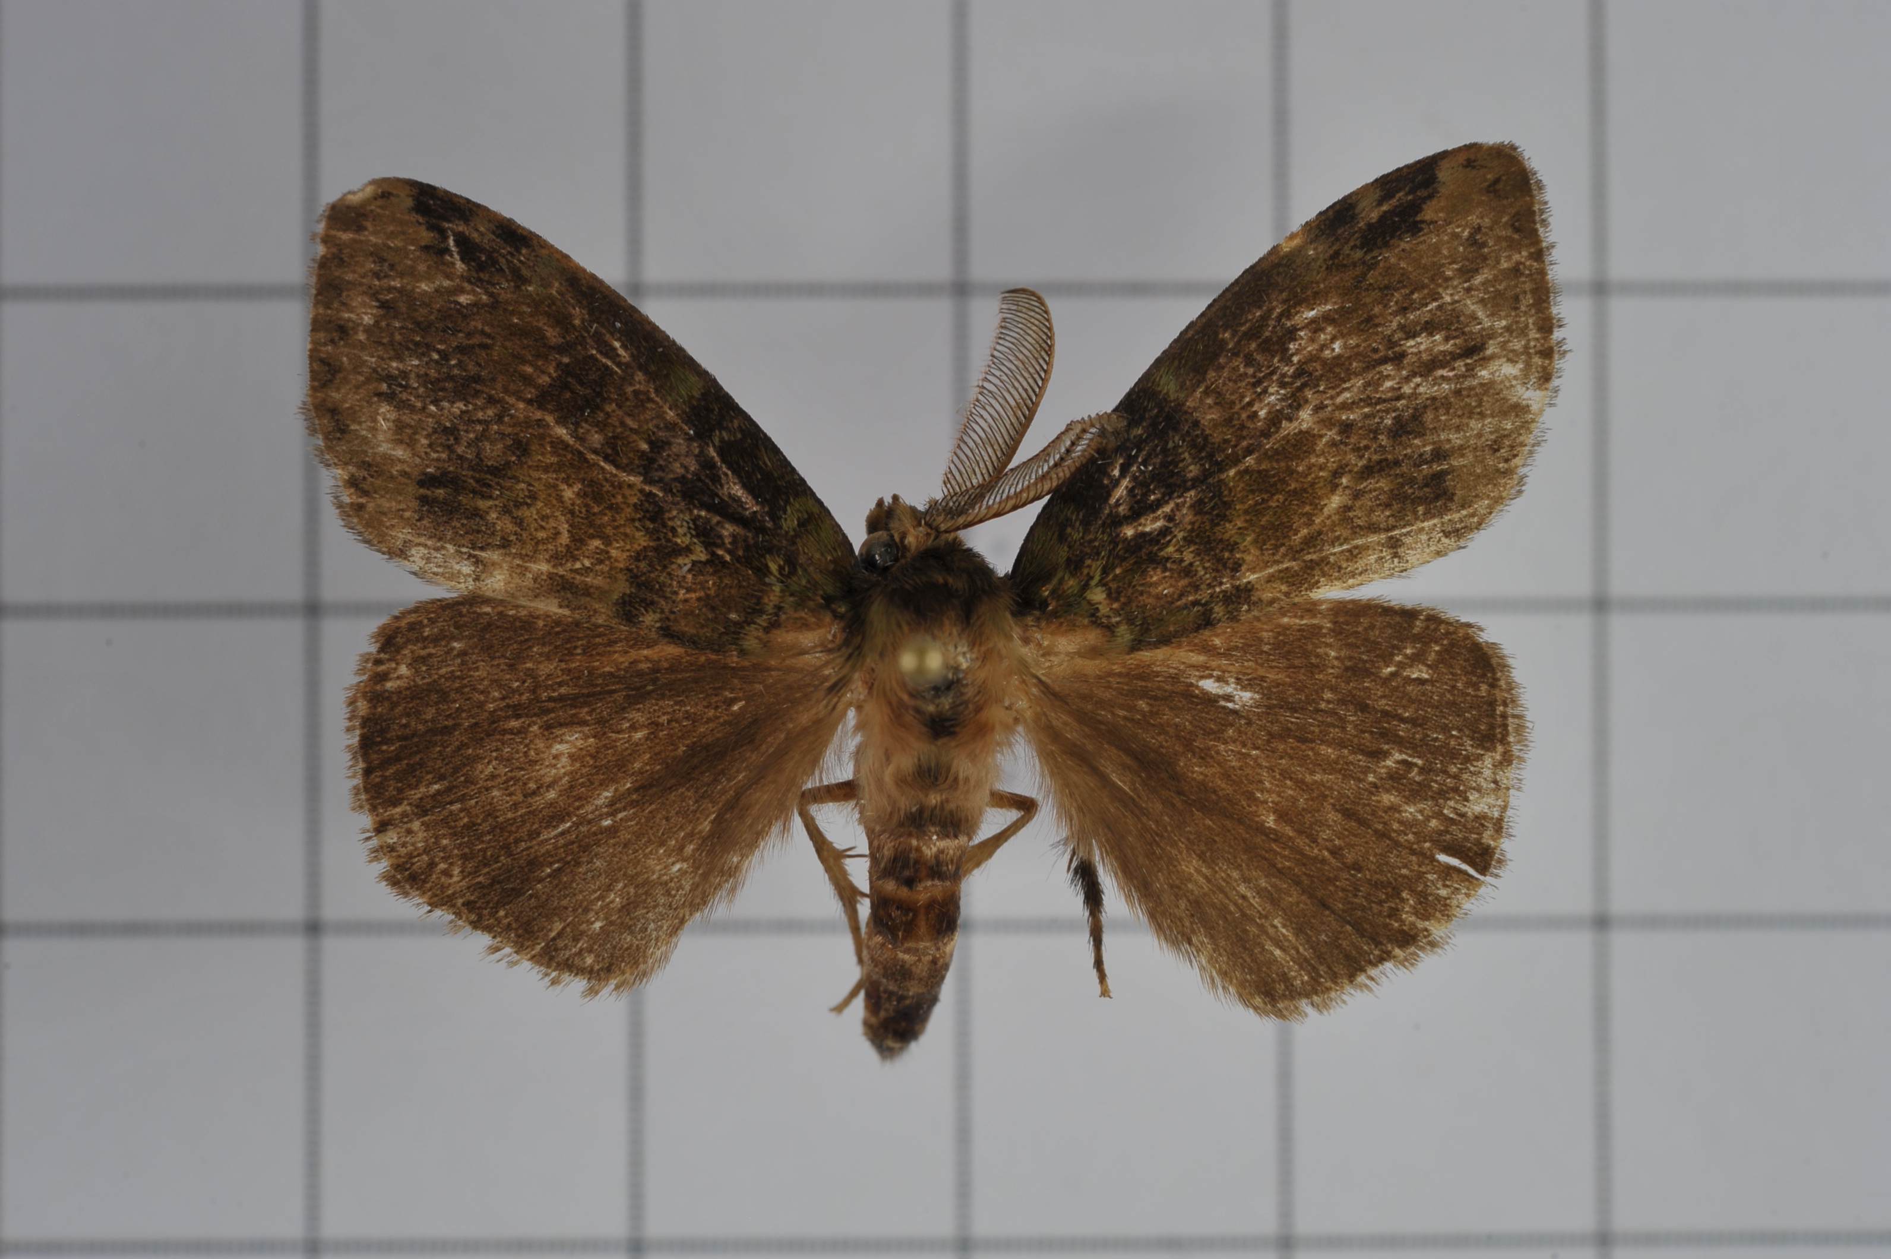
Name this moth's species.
Ilema olivacea
